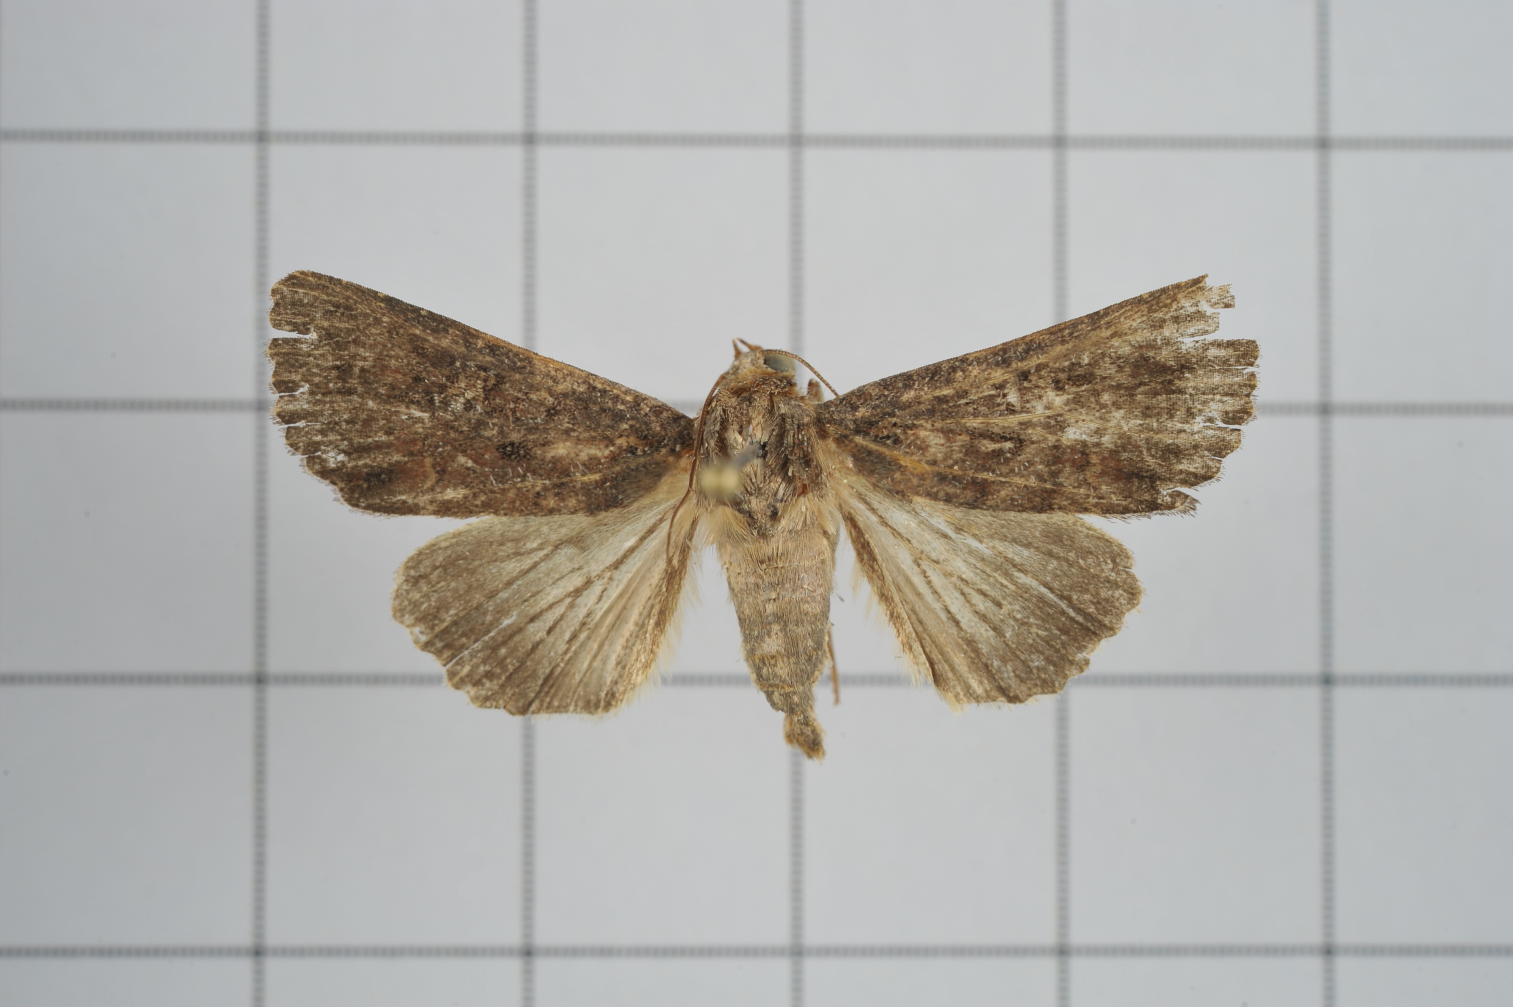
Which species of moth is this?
Condica illecta
